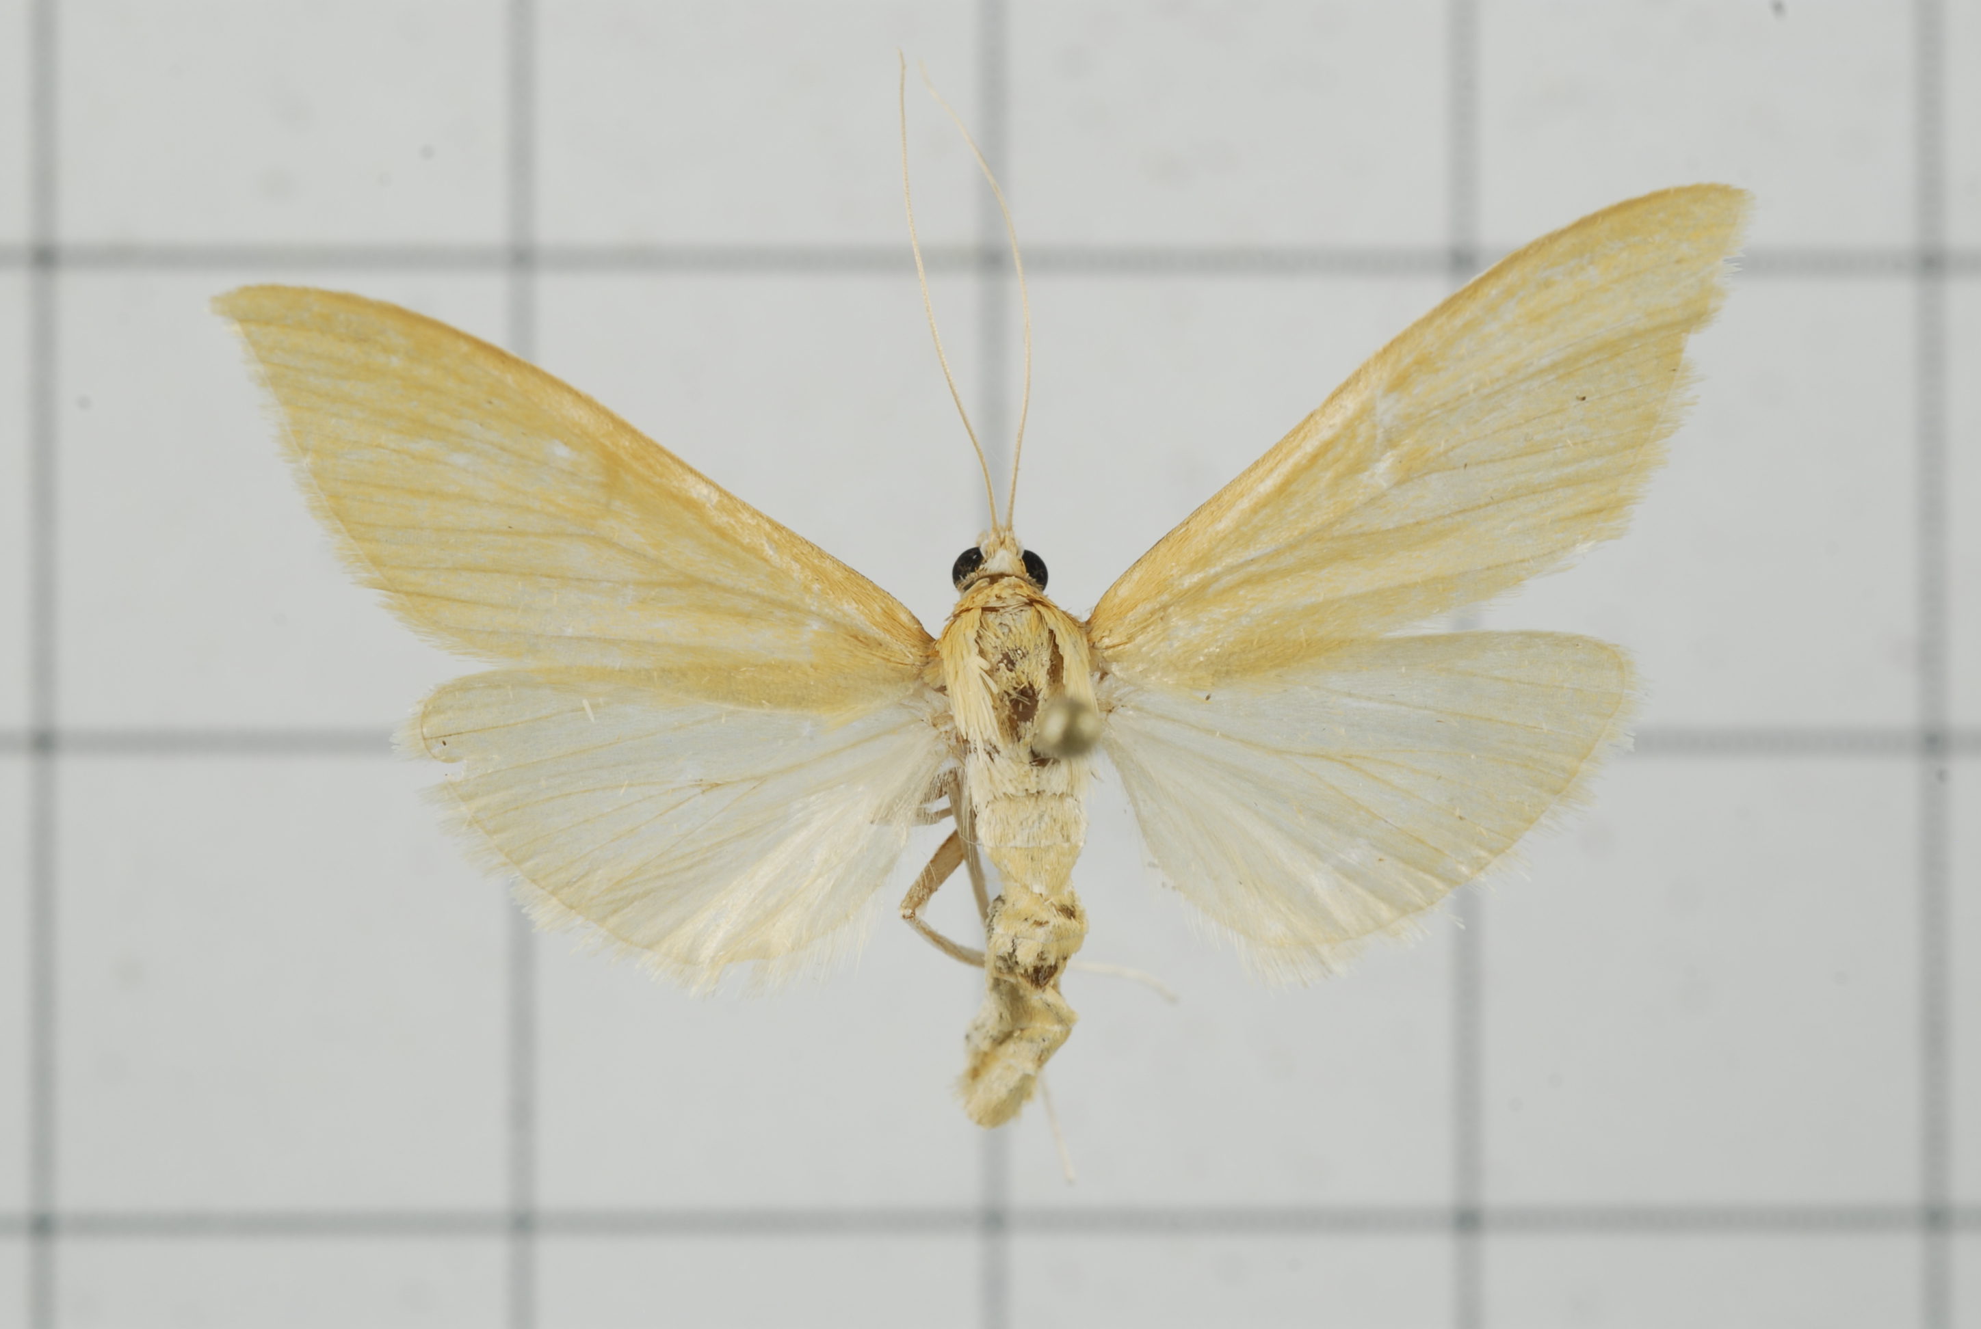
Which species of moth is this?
Circobotys aurealis
